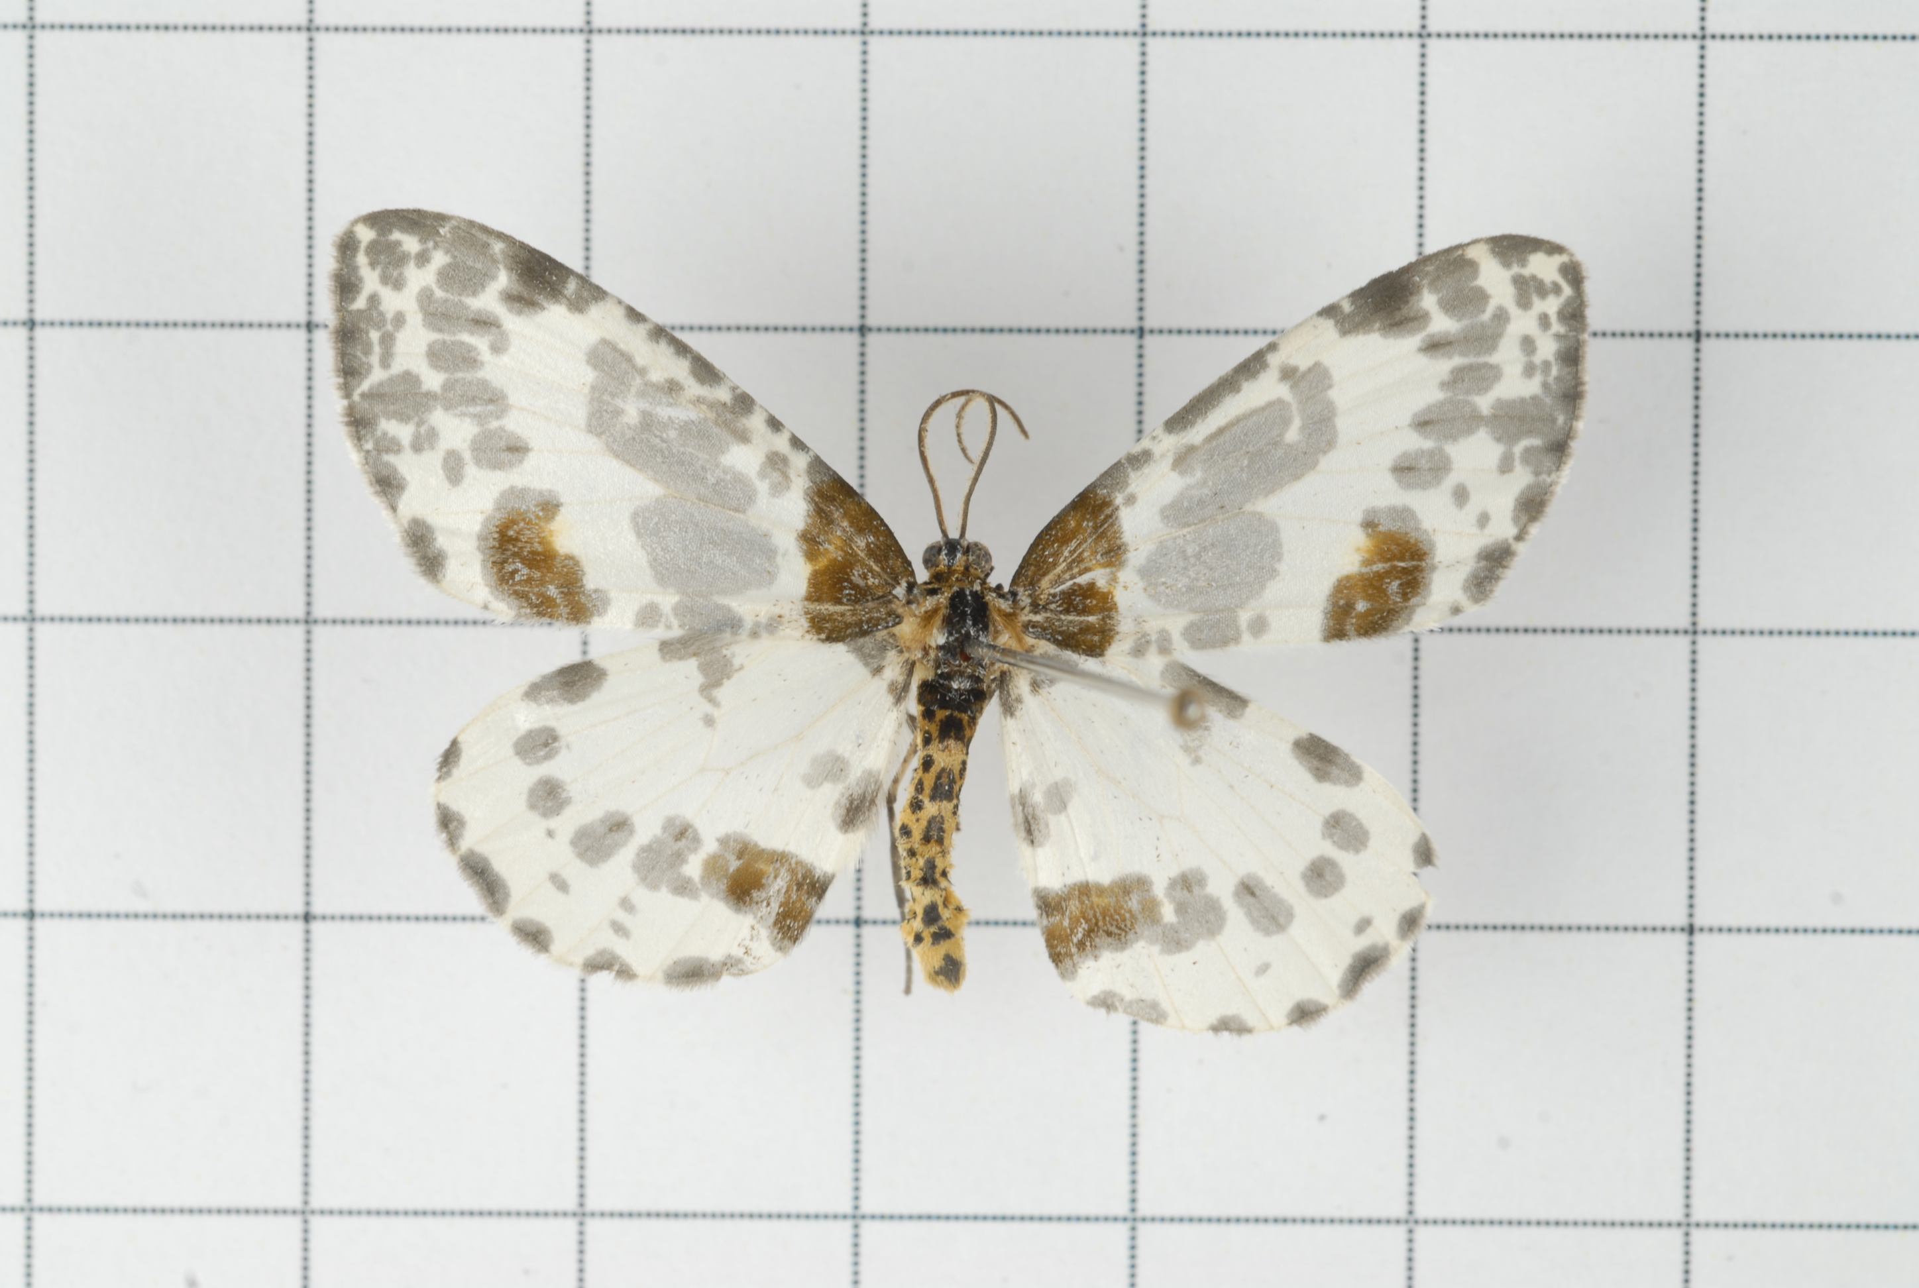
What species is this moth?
Abraxas adilluminata
